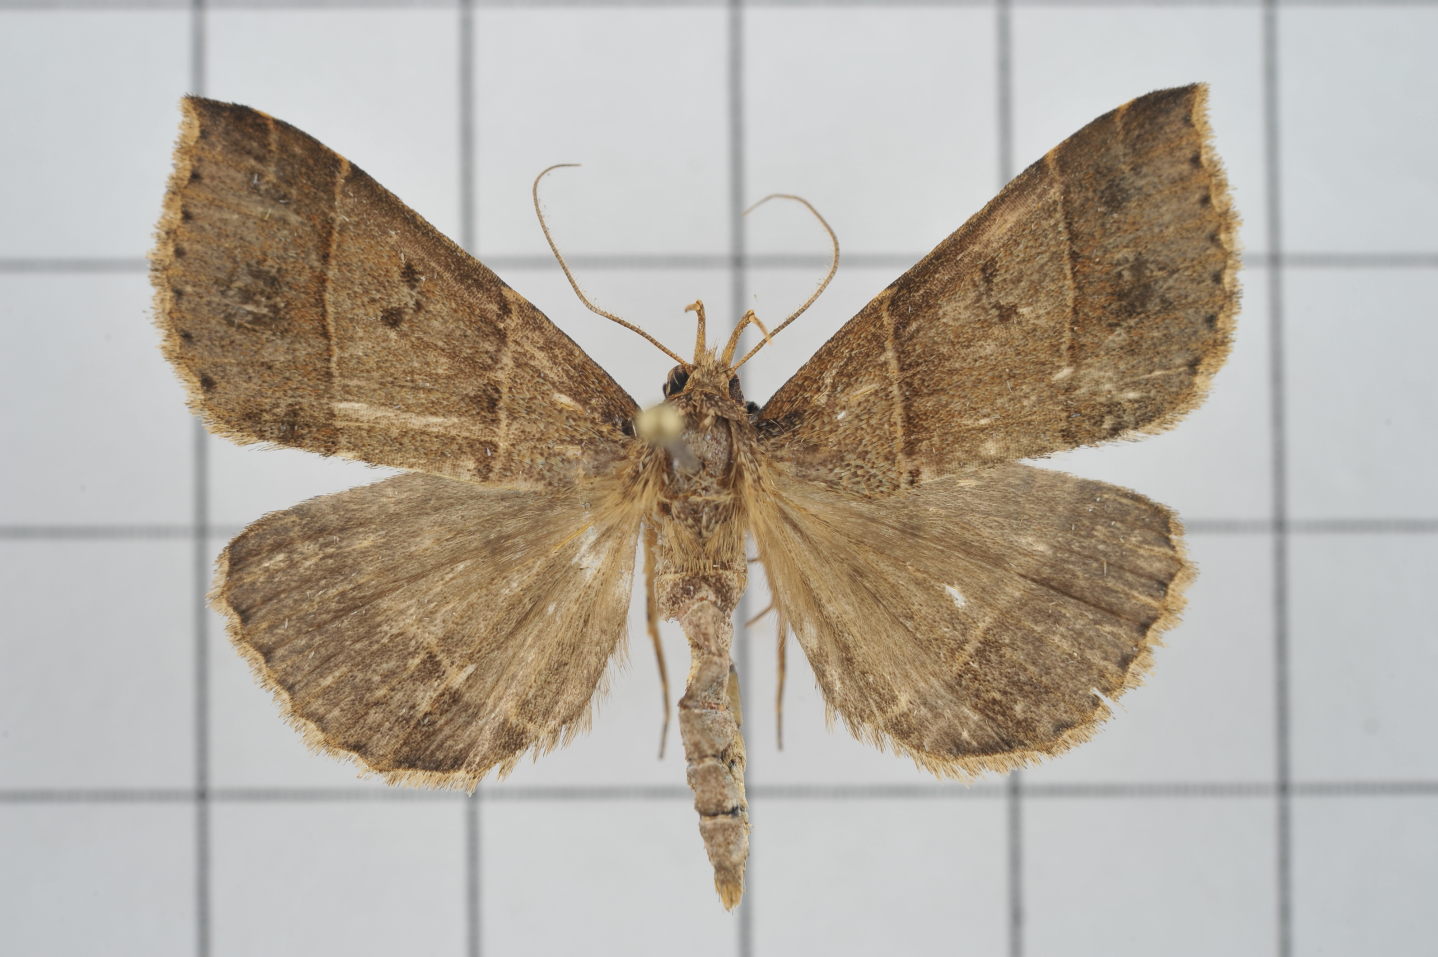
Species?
Bertula parallela
